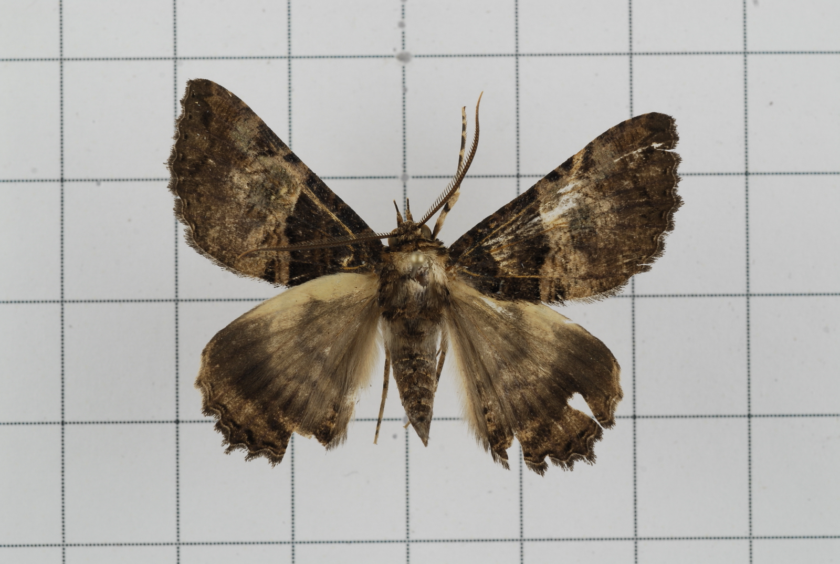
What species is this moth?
Daddala lucilla
